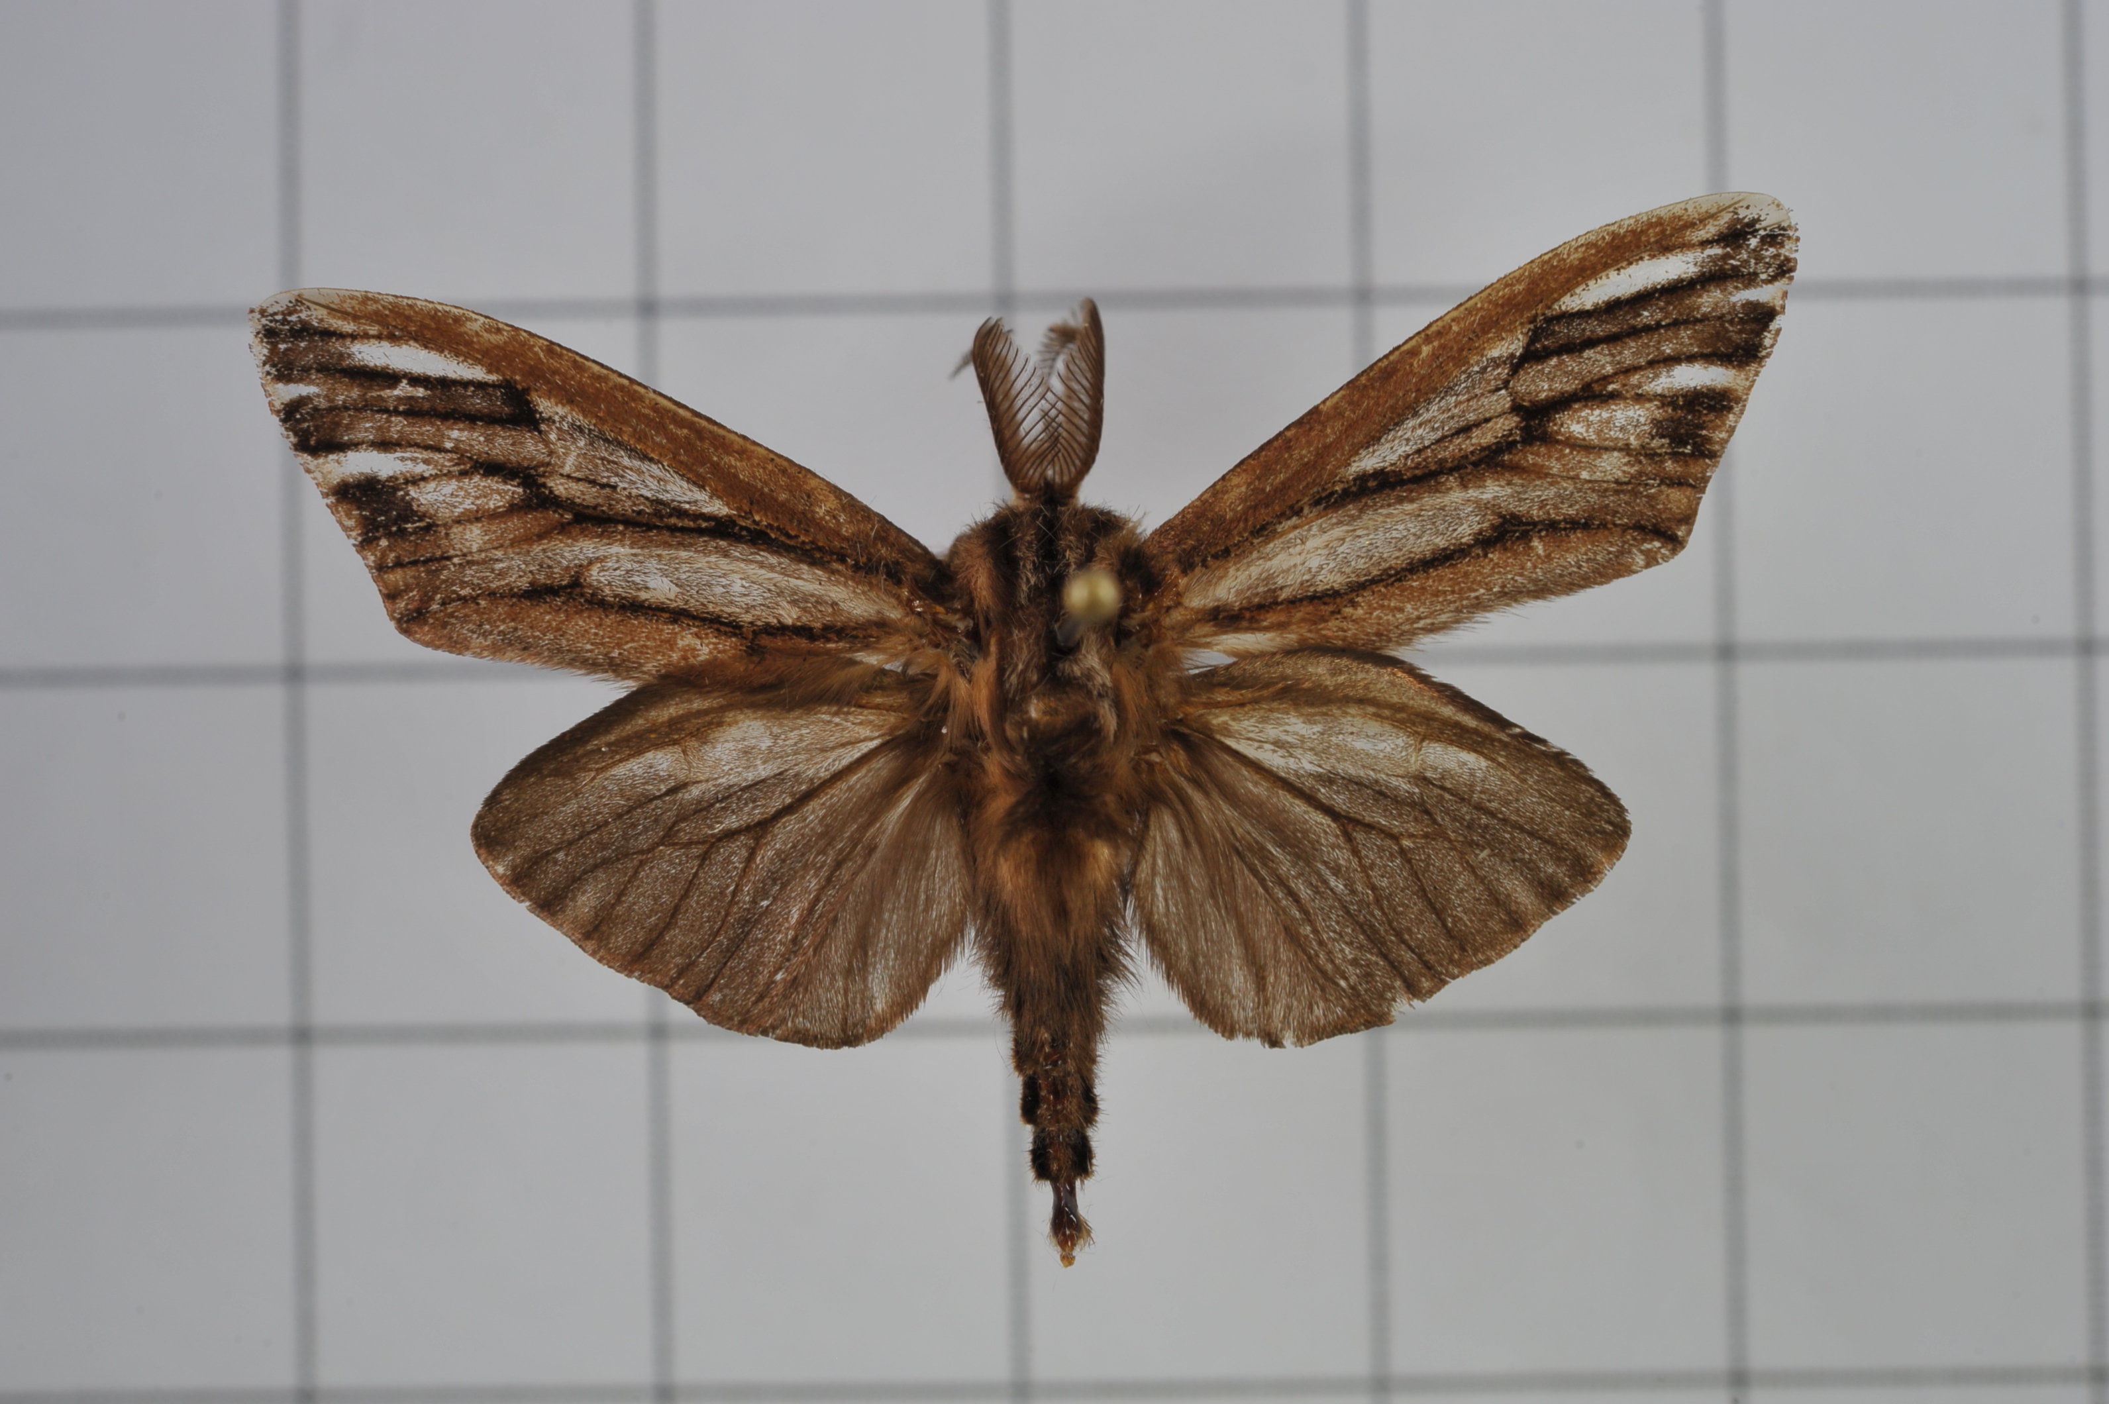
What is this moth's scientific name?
Eumeta variegata
